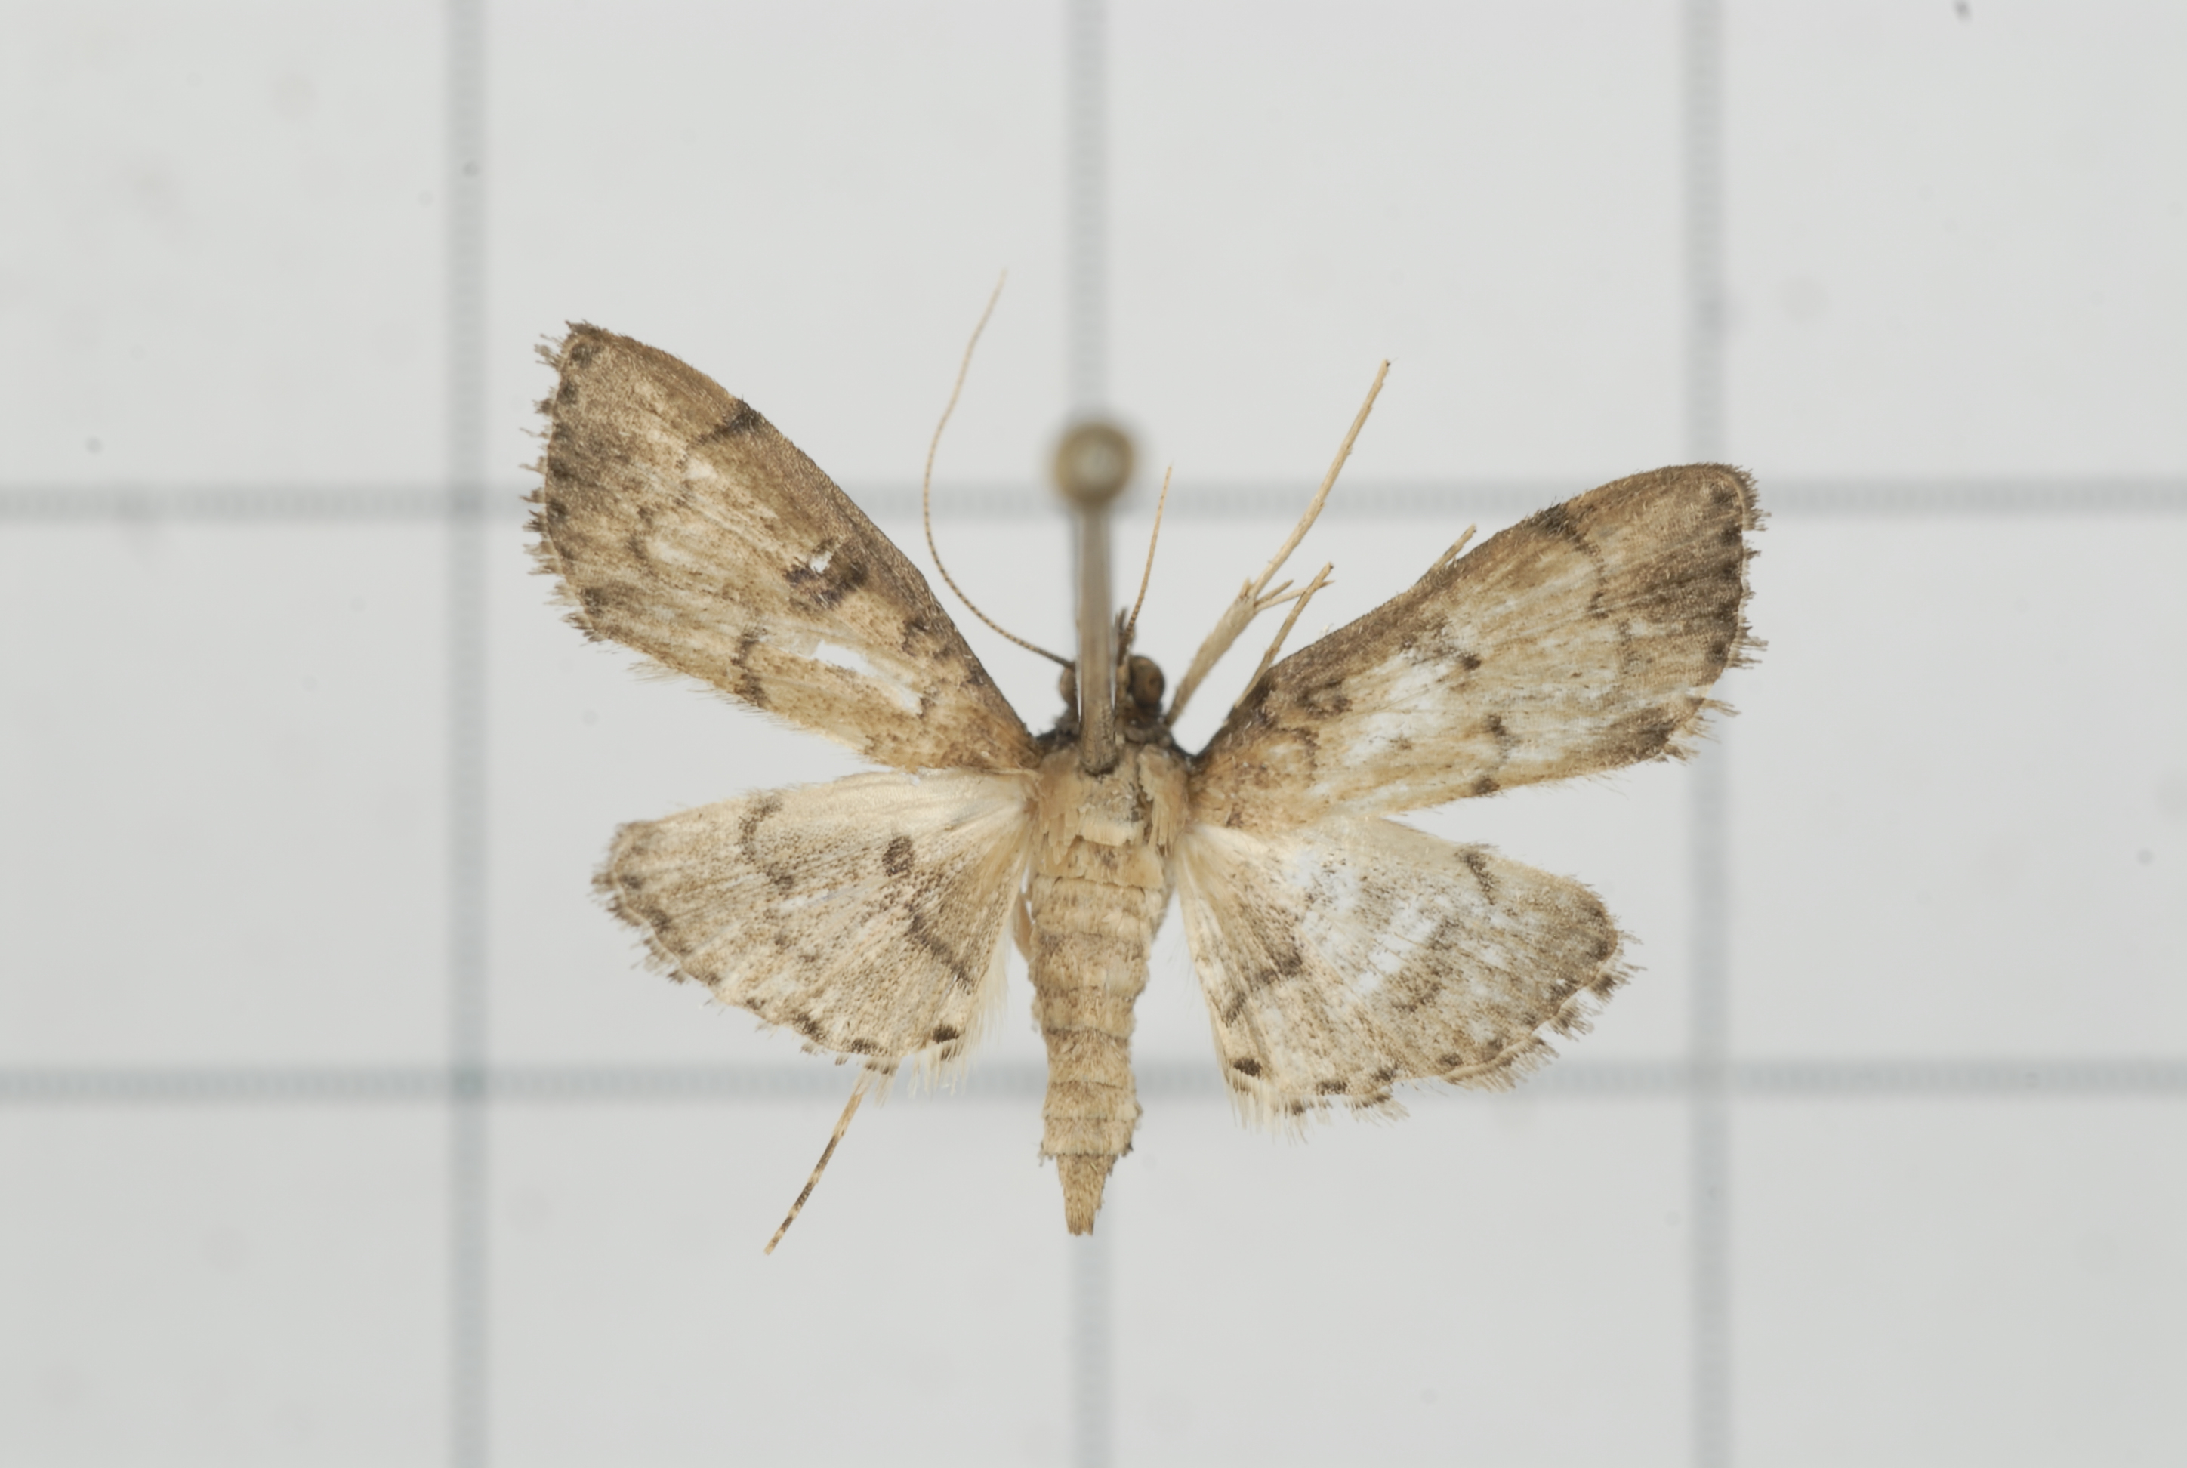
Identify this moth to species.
Nacoleia charesalis
